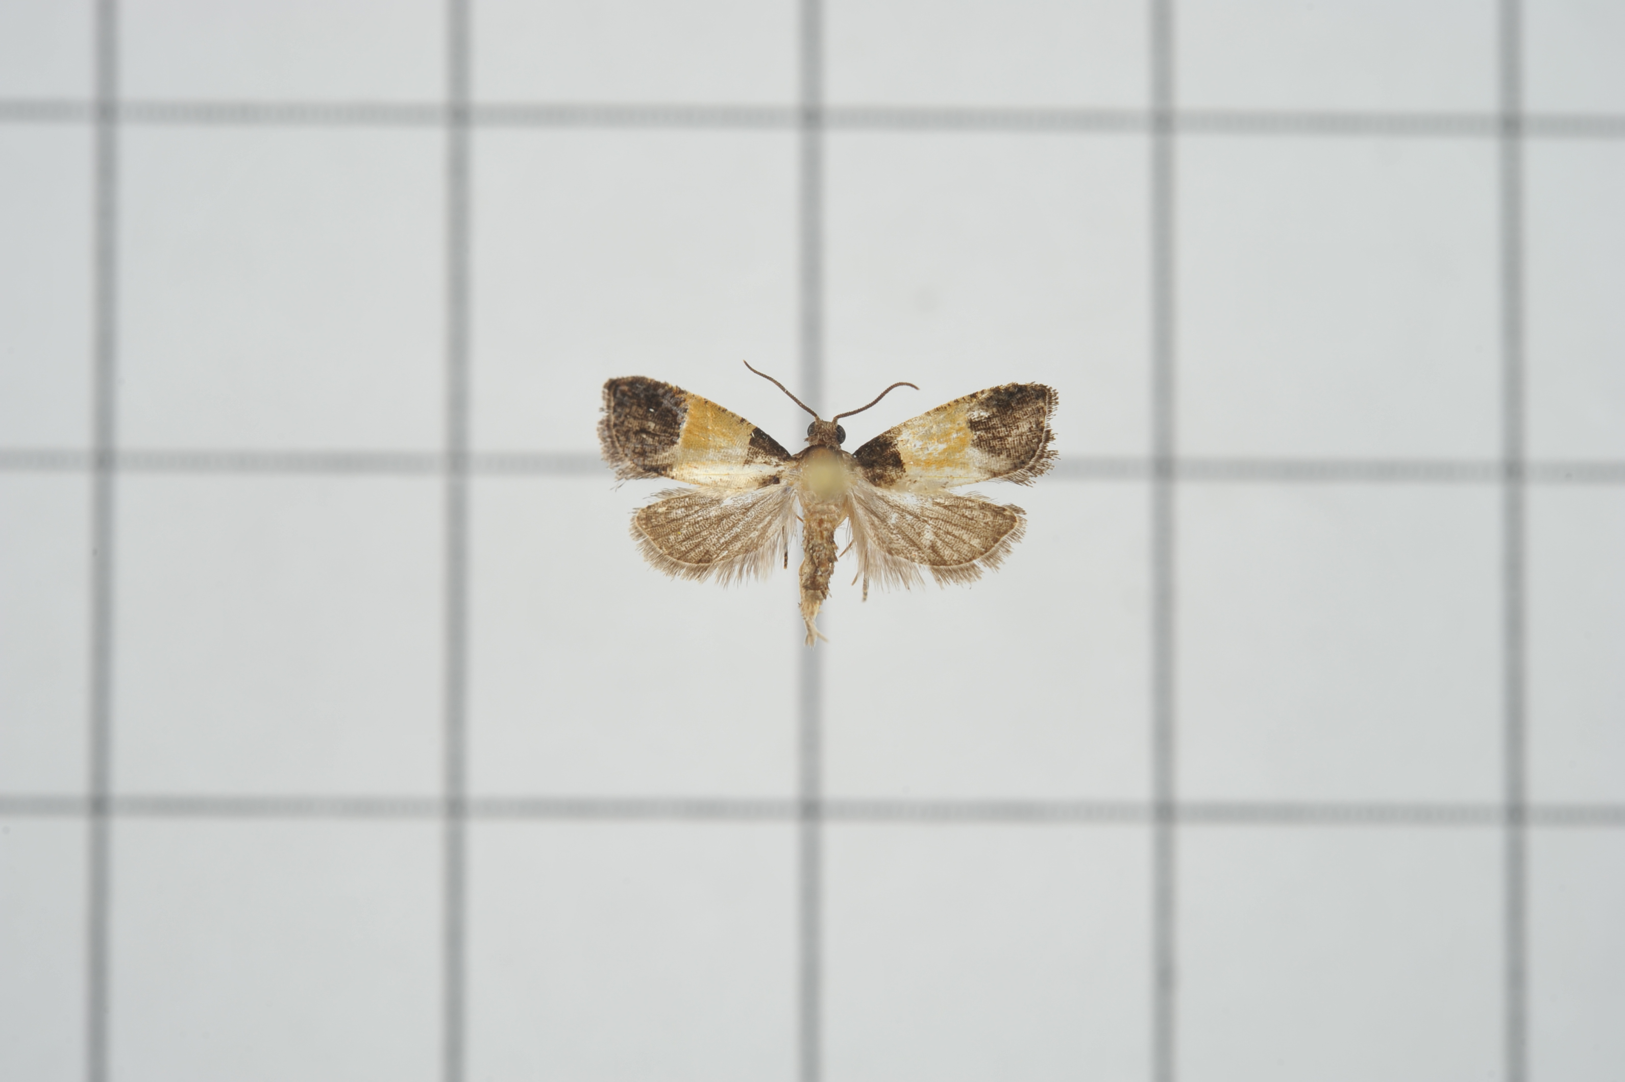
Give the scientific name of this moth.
Epinotia bicolor
